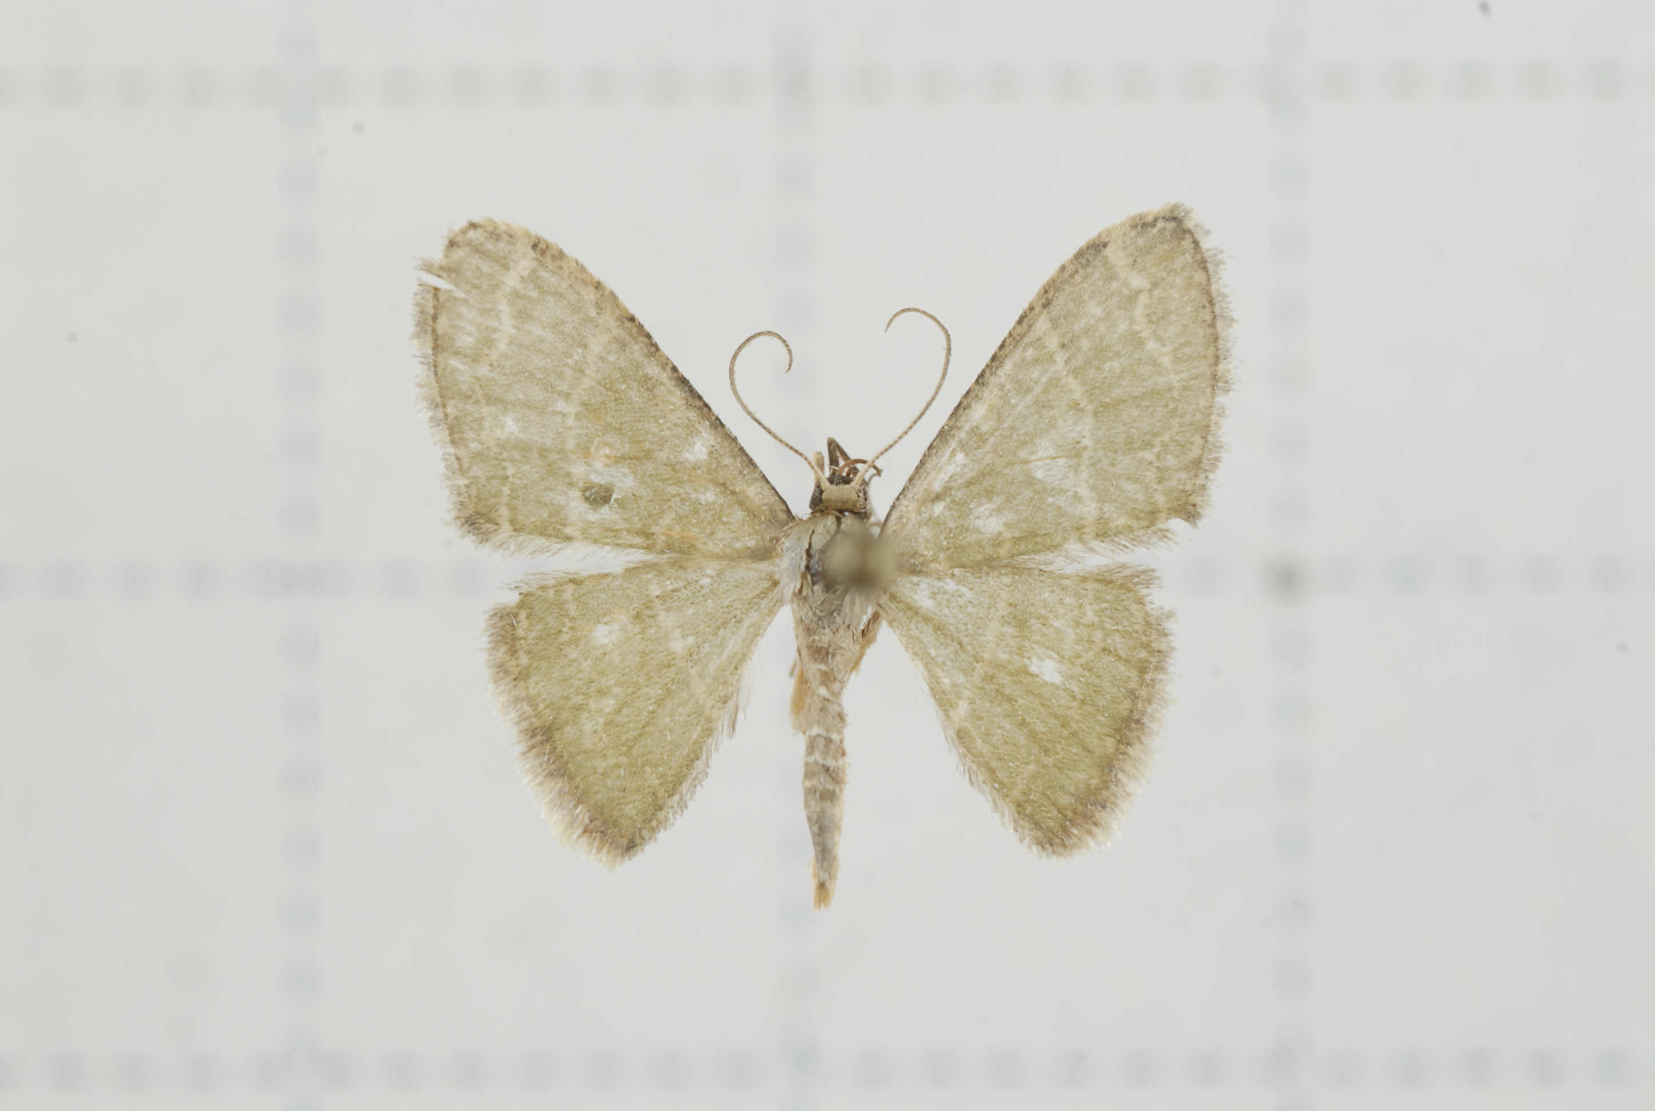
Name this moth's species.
Lophophleps purpurea
